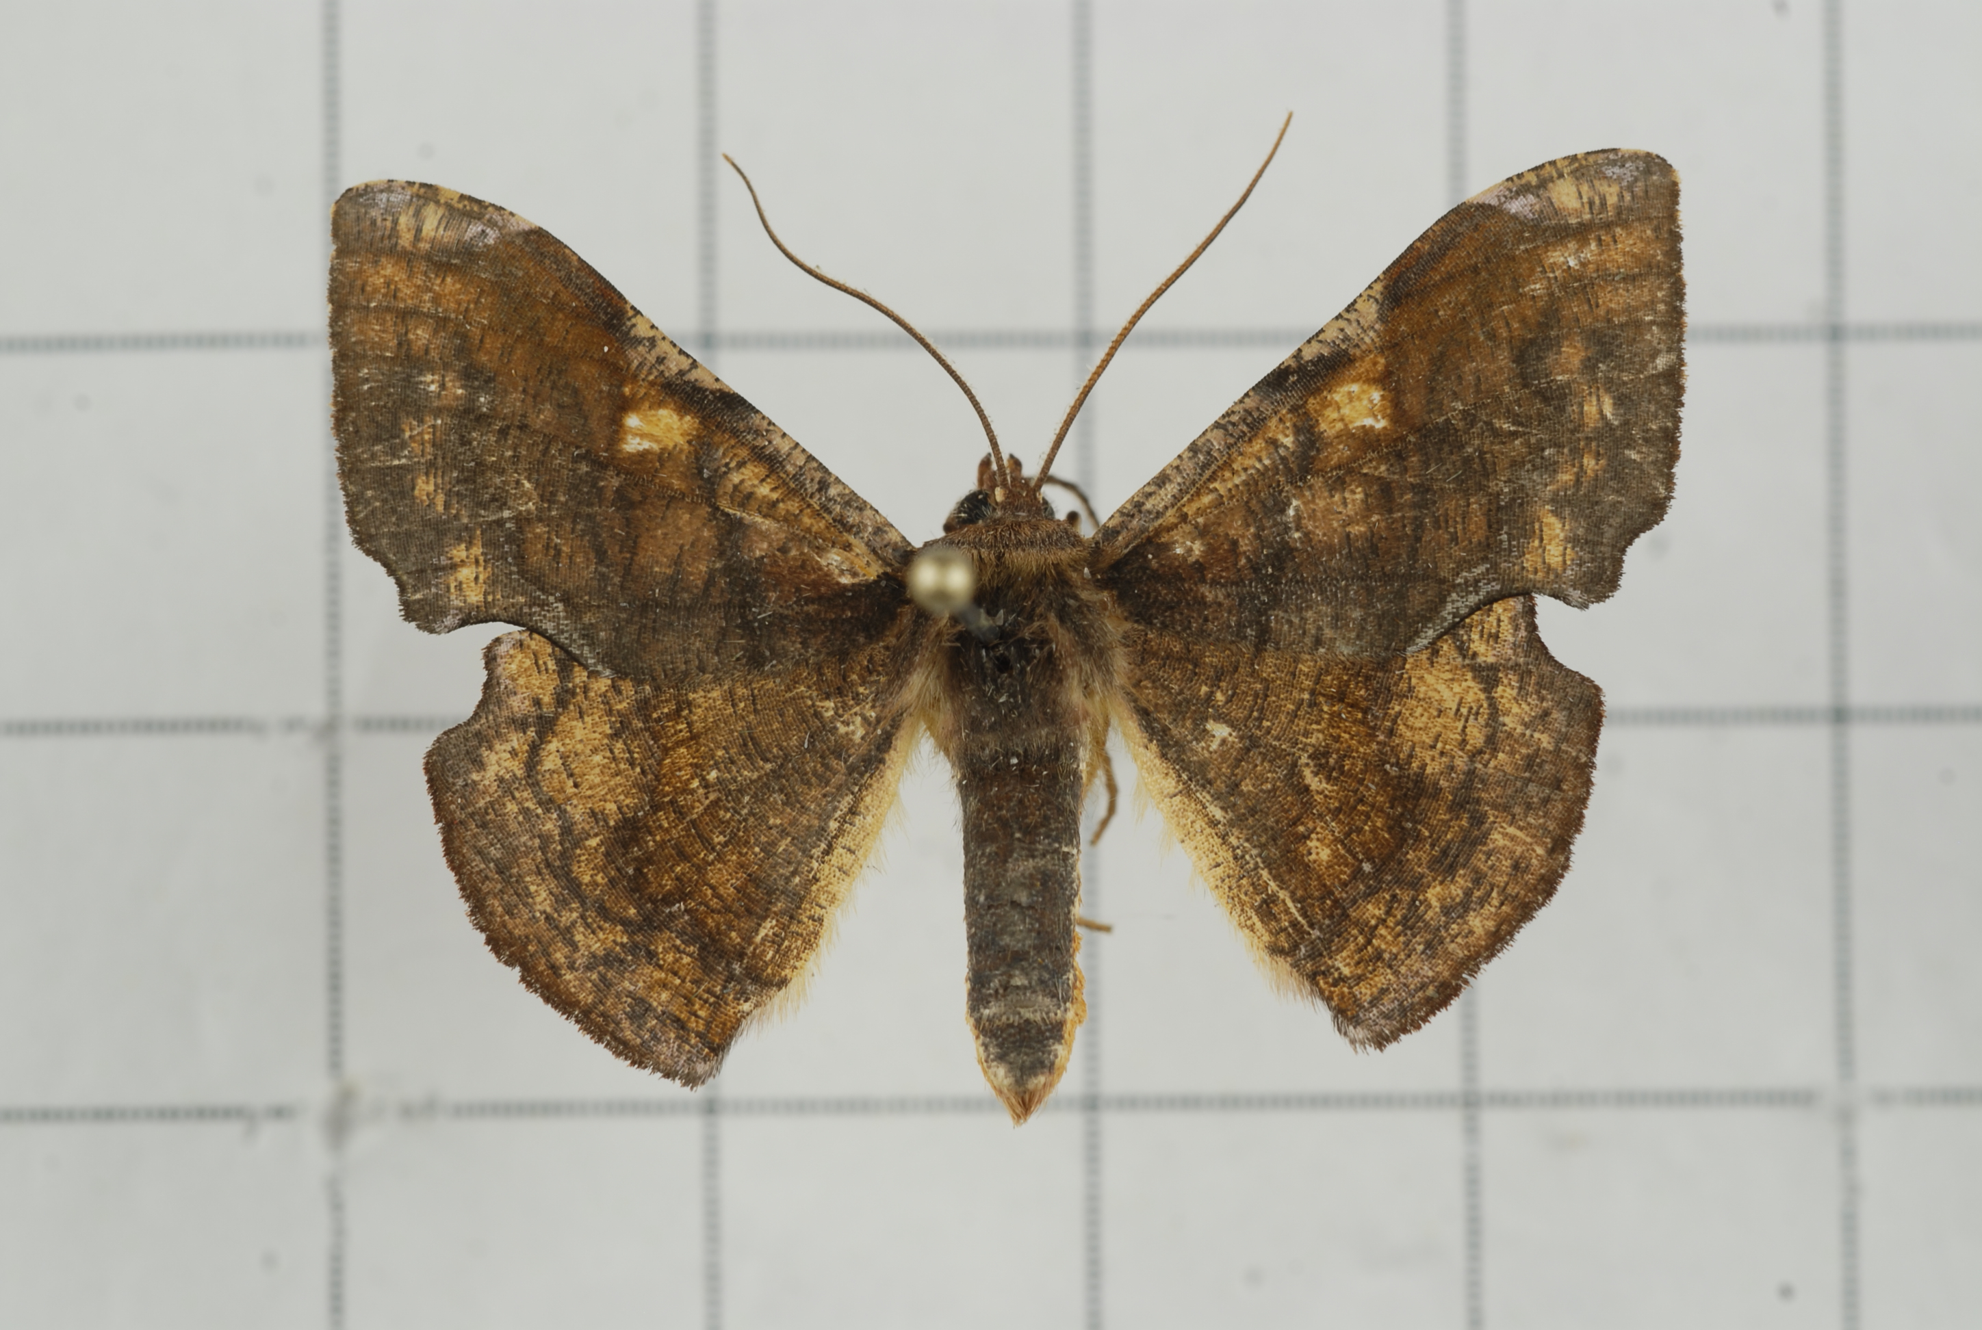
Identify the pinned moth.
Fascellina chromataria
